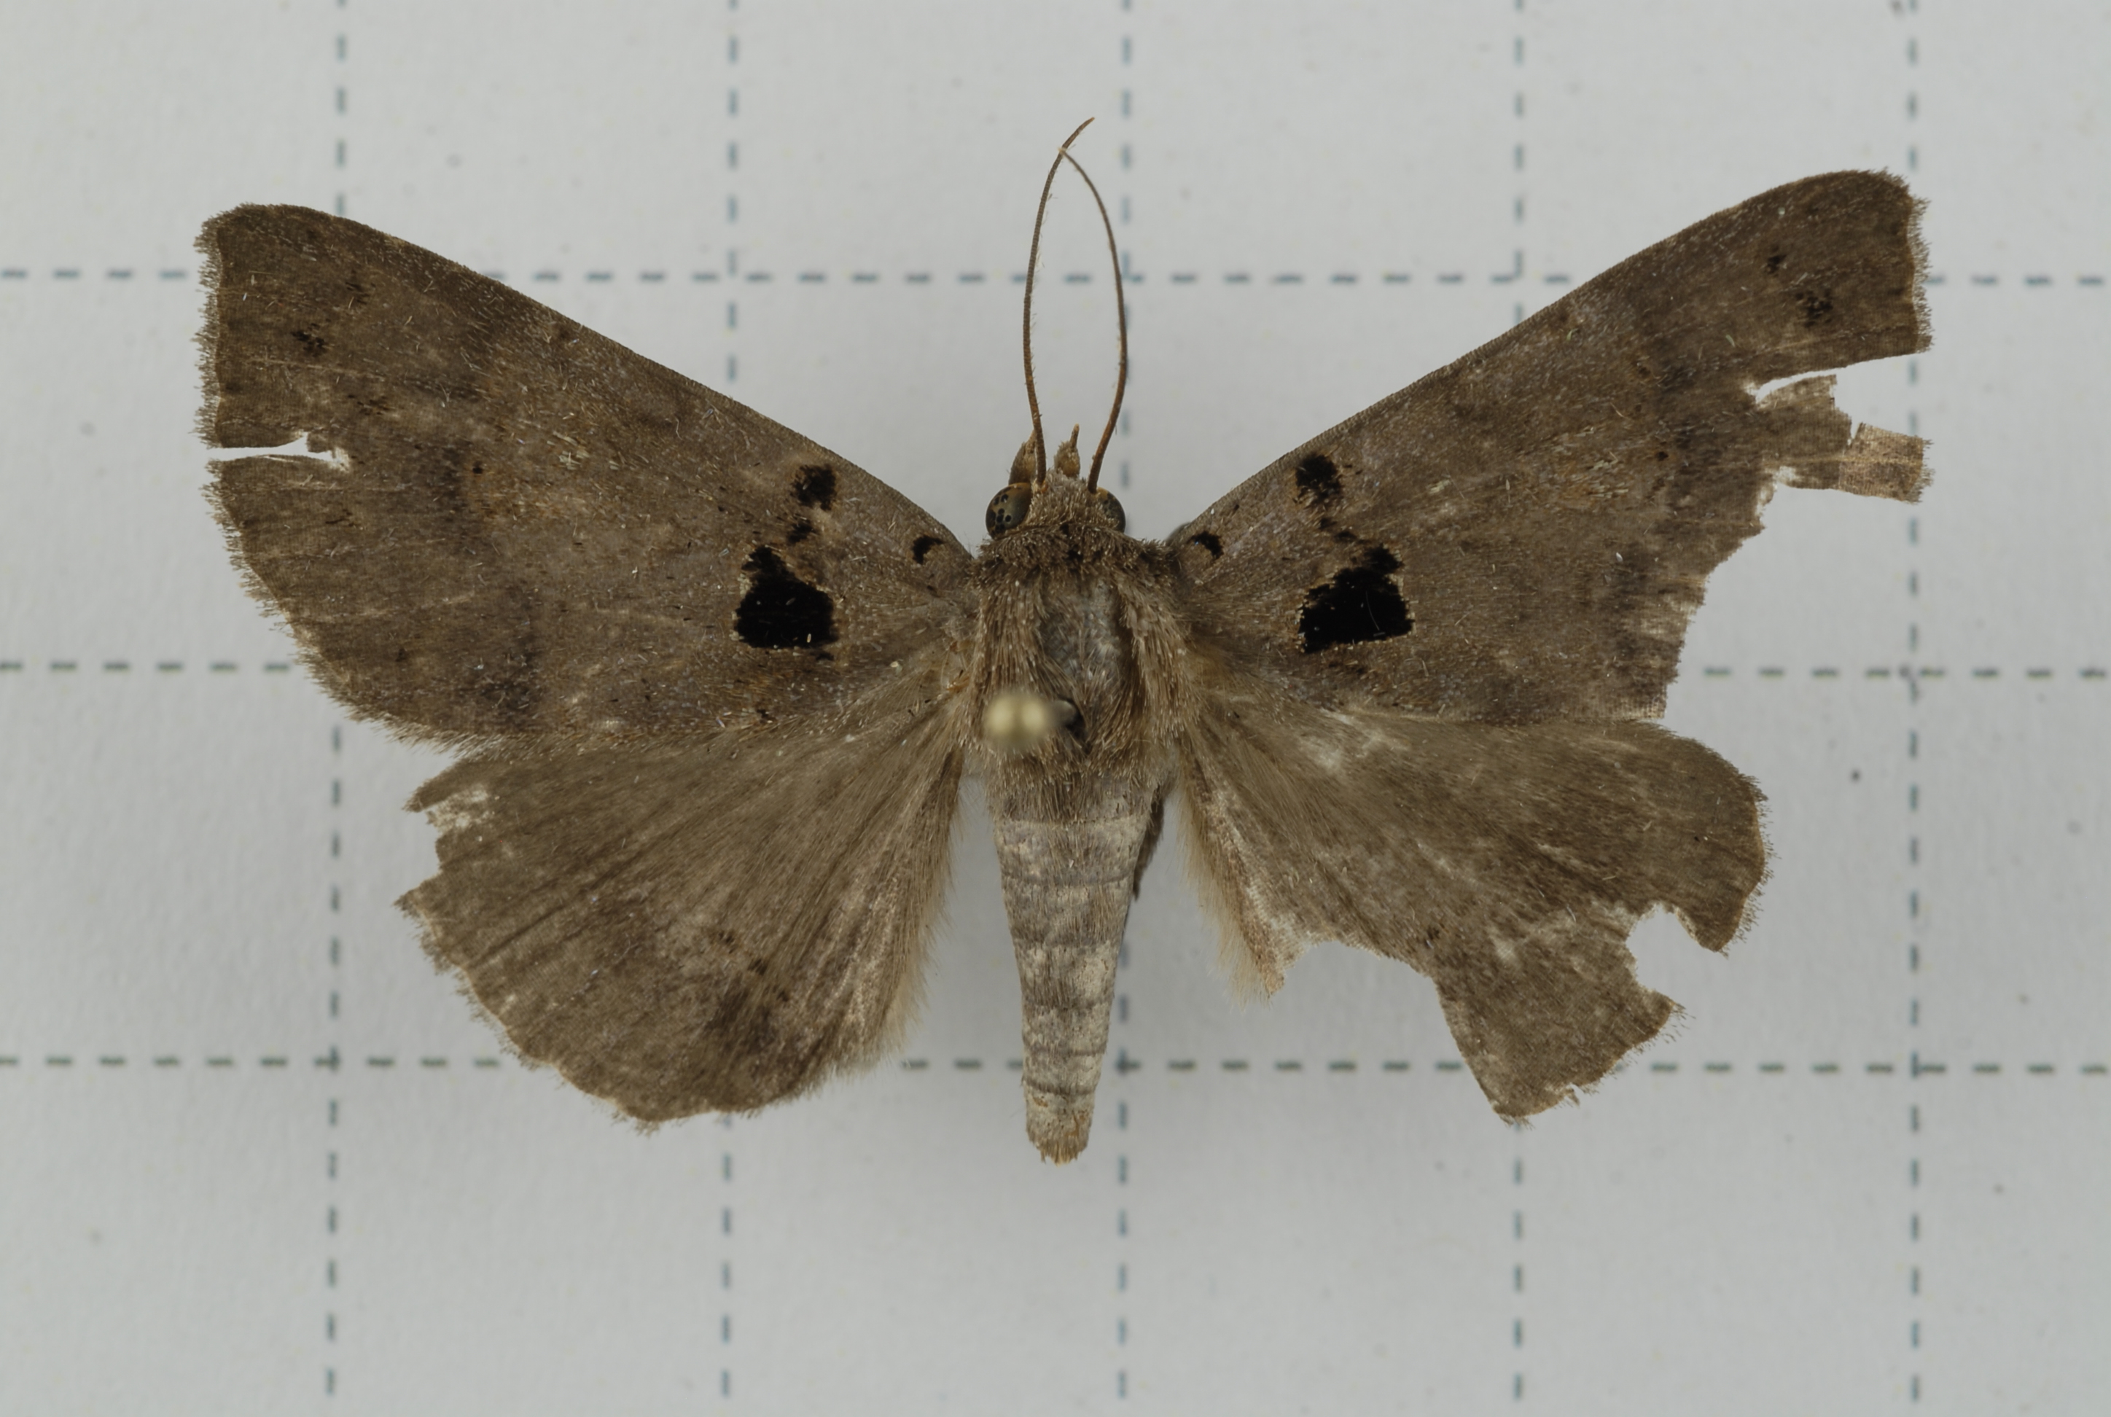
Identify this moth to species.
Avatha bipartita
